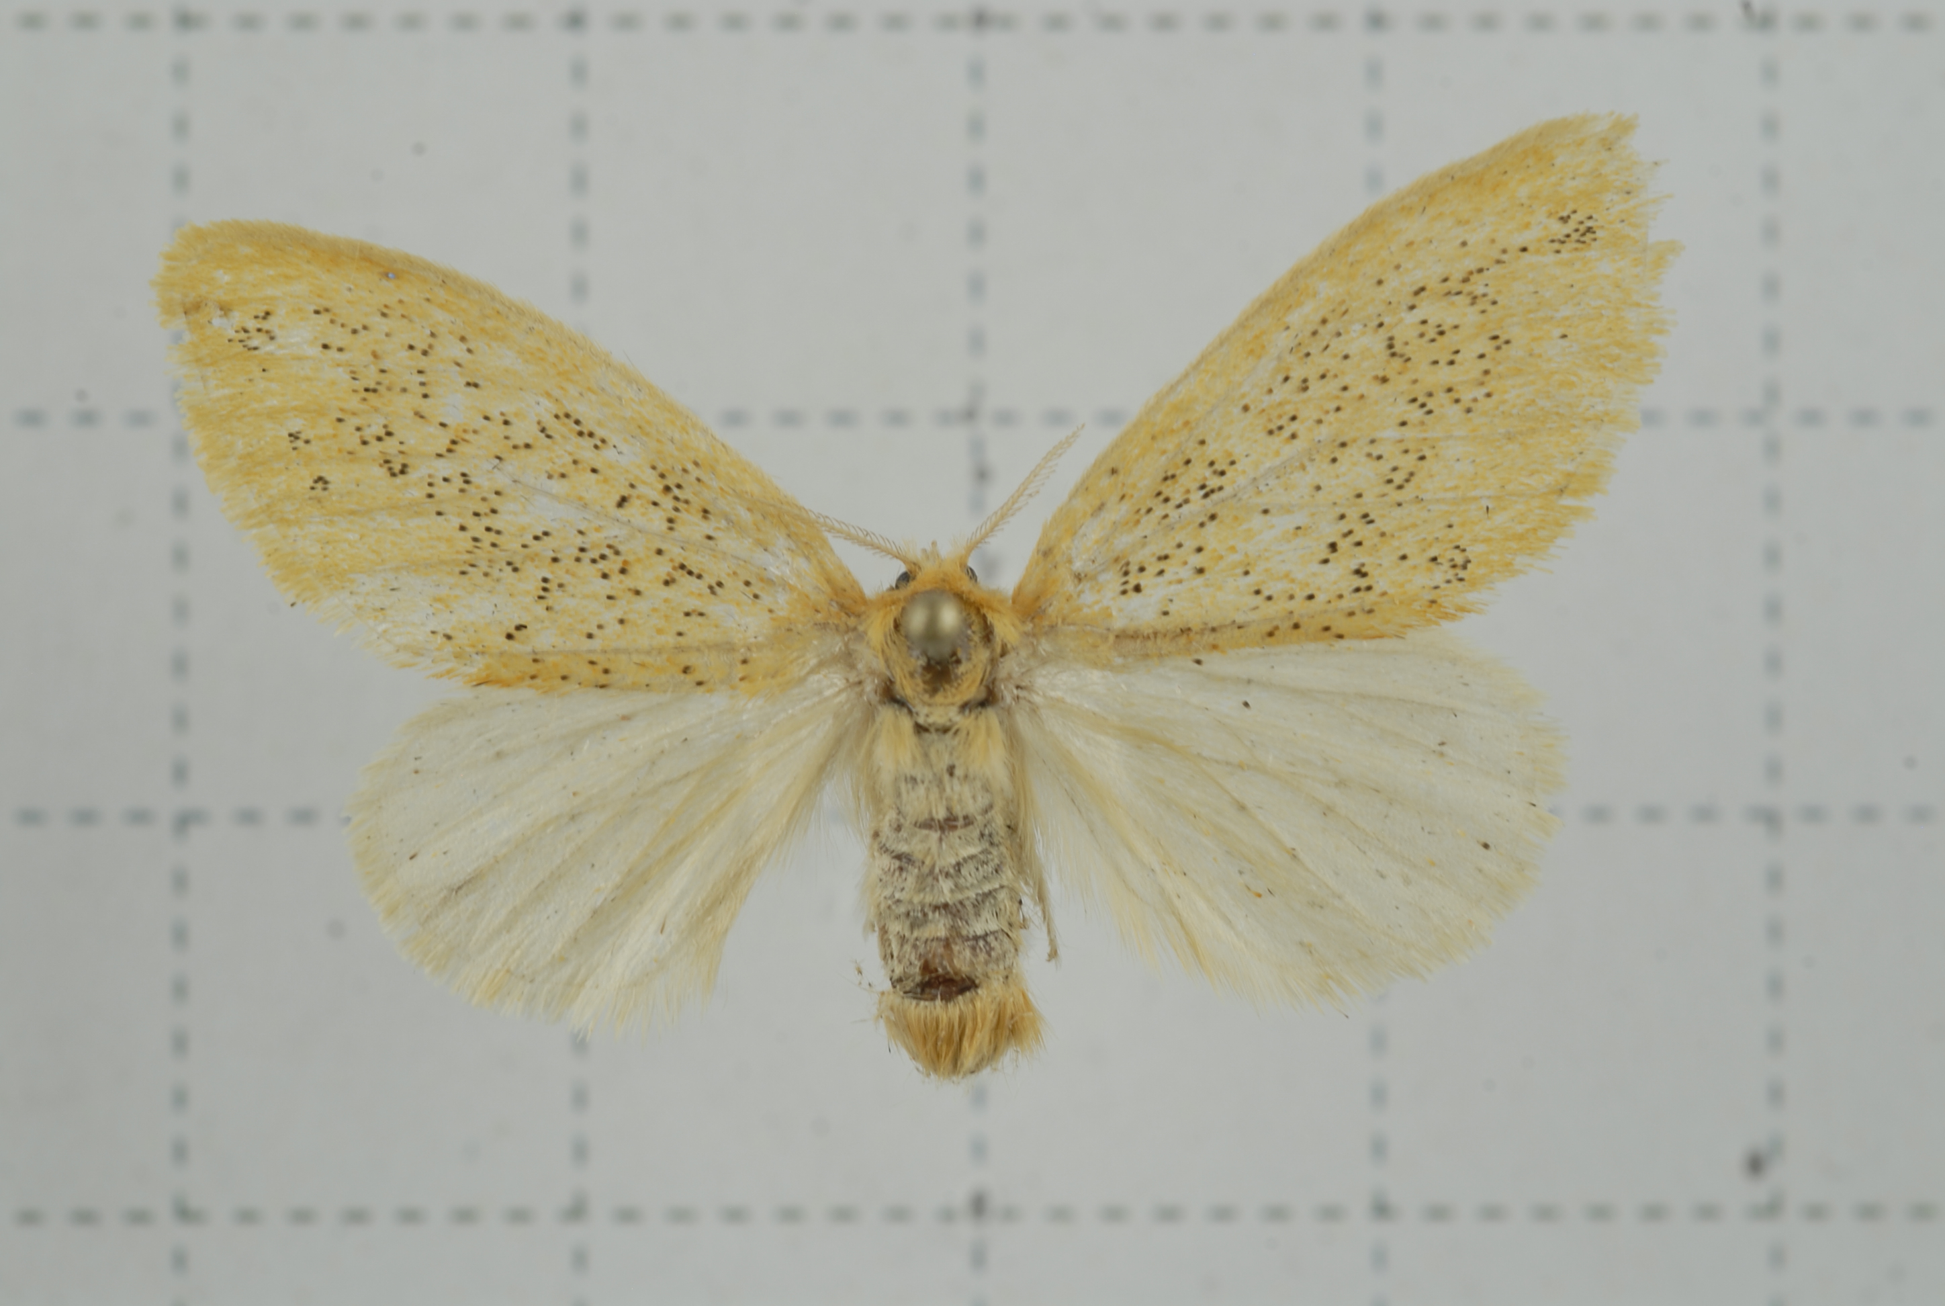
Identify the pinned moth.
Euproctis sparsa
